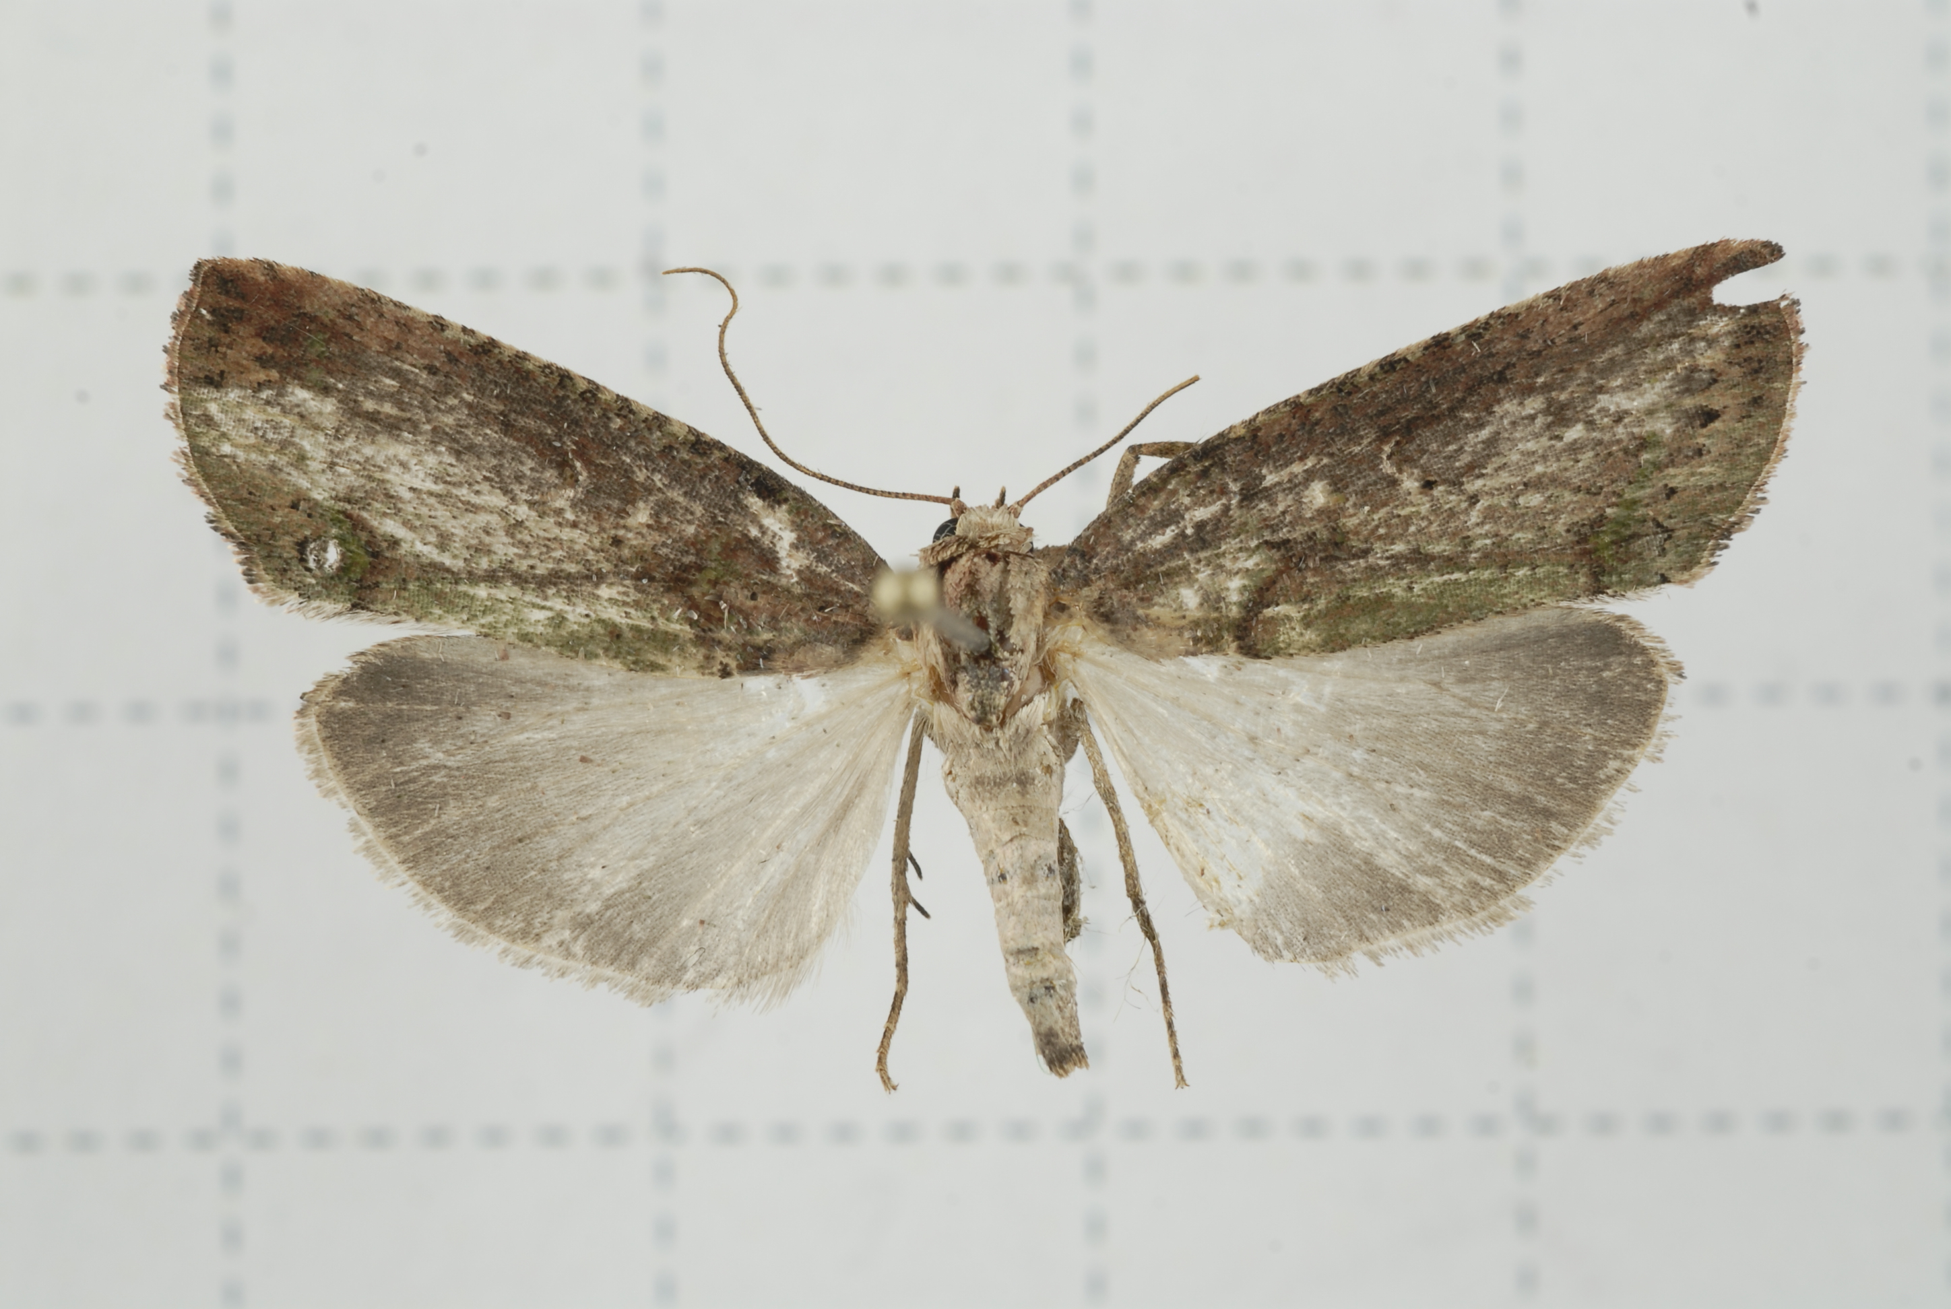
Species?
Kerala lentiginosa
